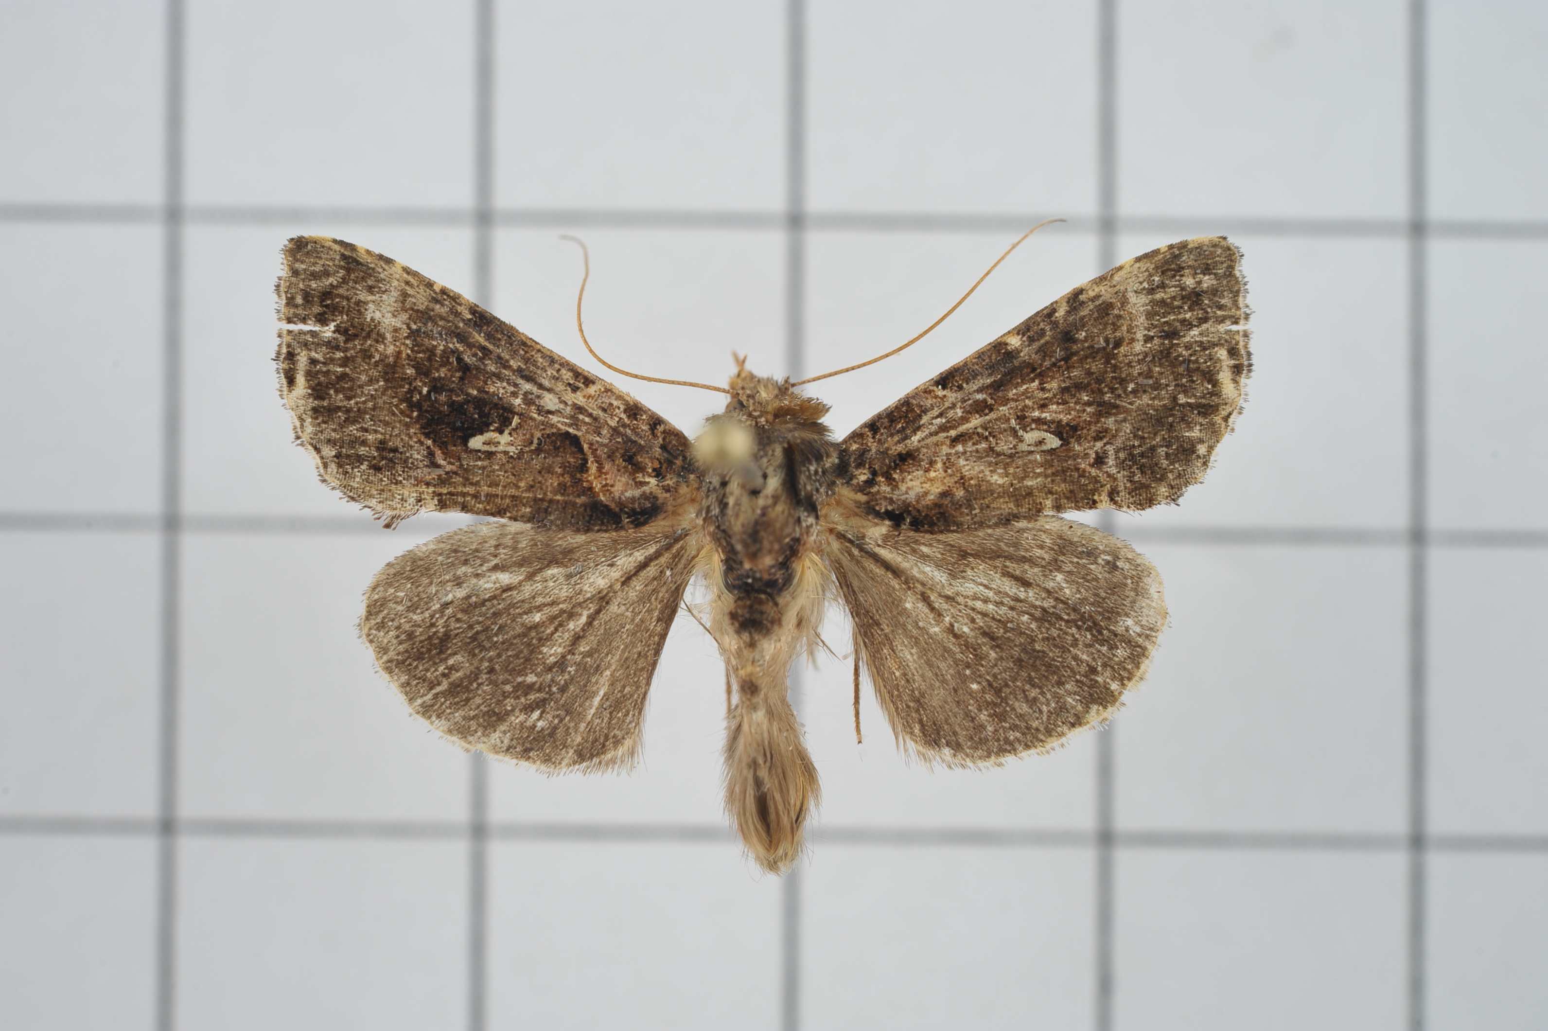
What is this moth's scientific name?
Ctenoplusia sumbawana
